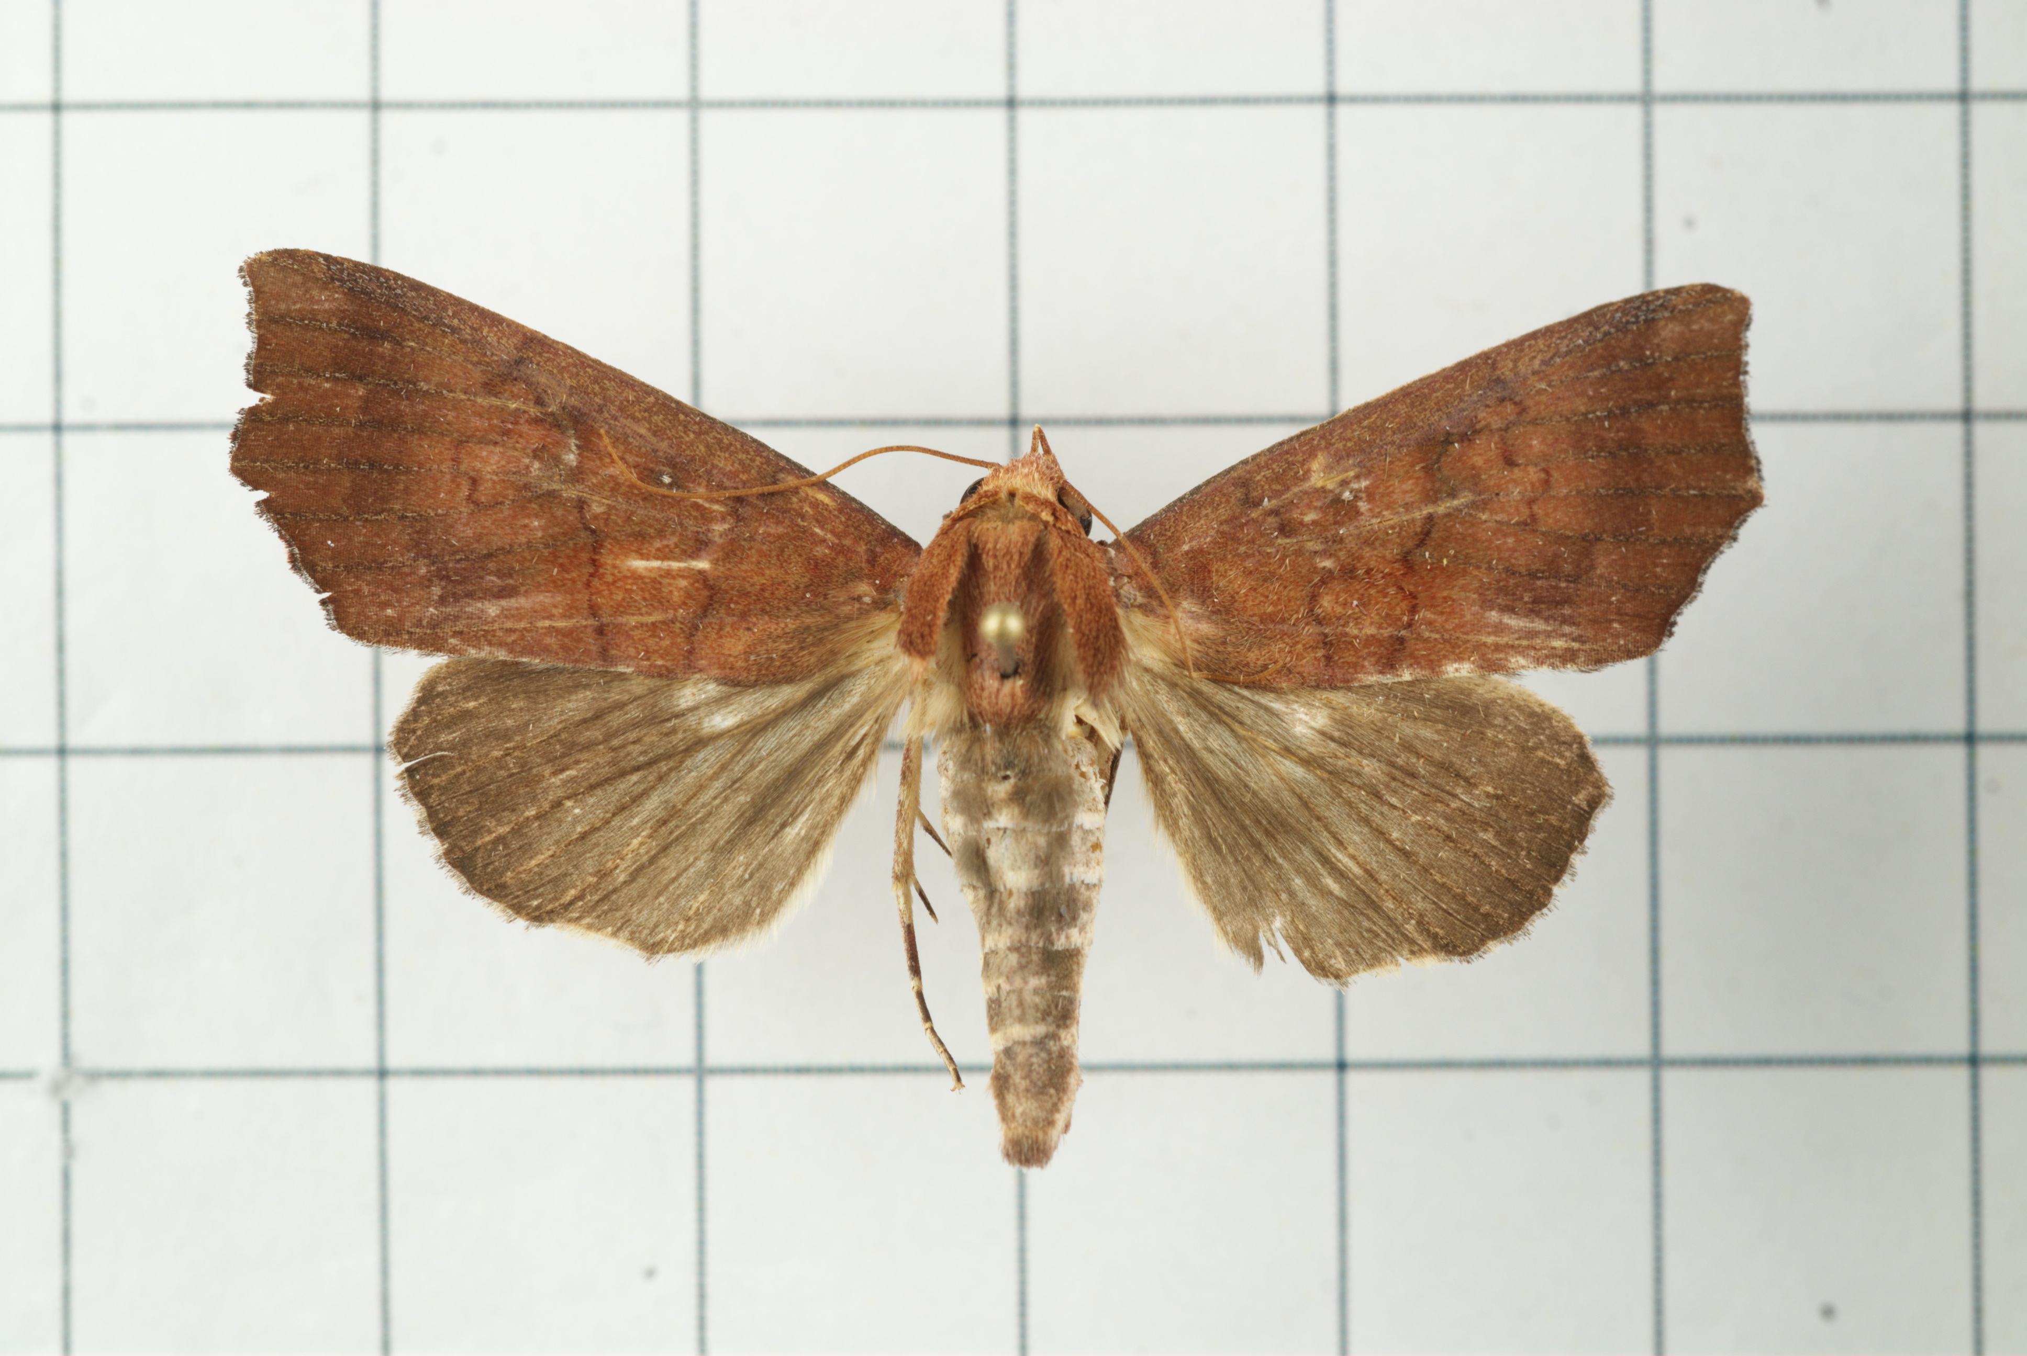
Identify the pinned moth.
Rusicada privata
